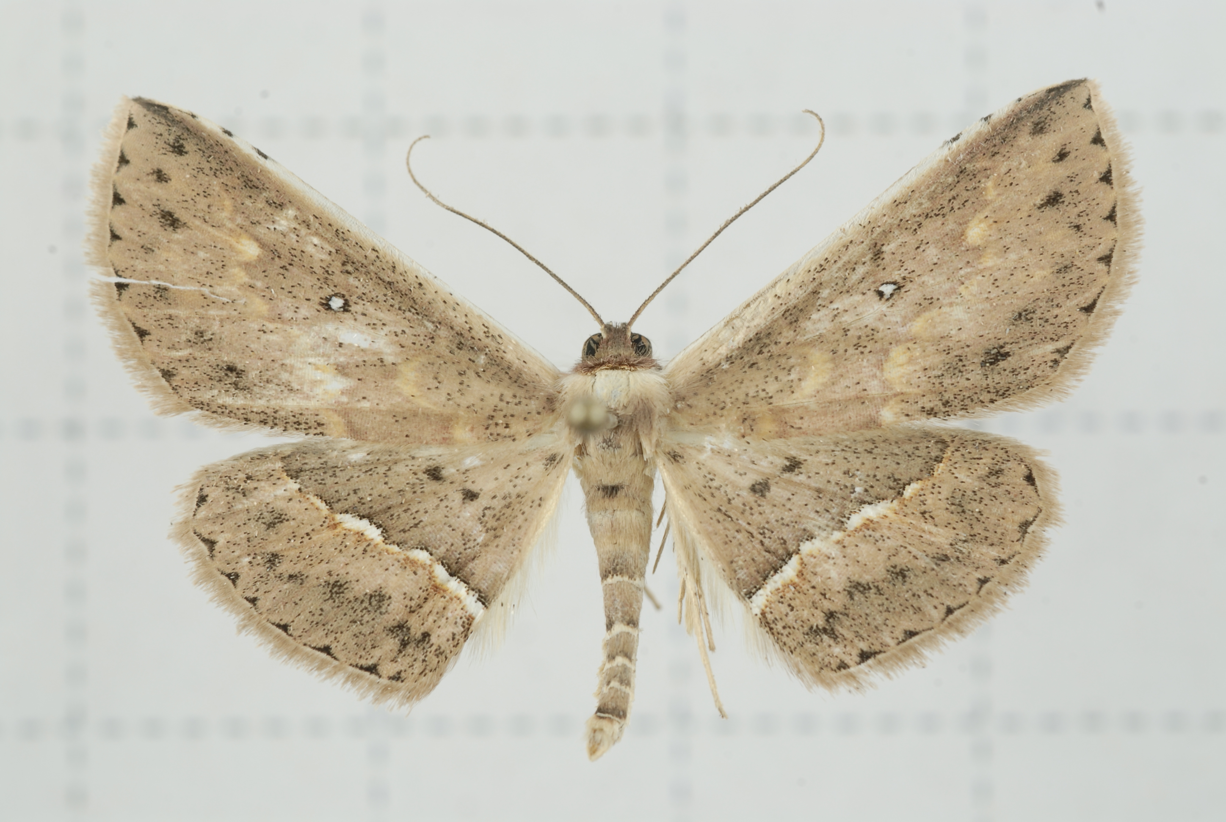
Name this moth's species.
Arasada pyraliformis
